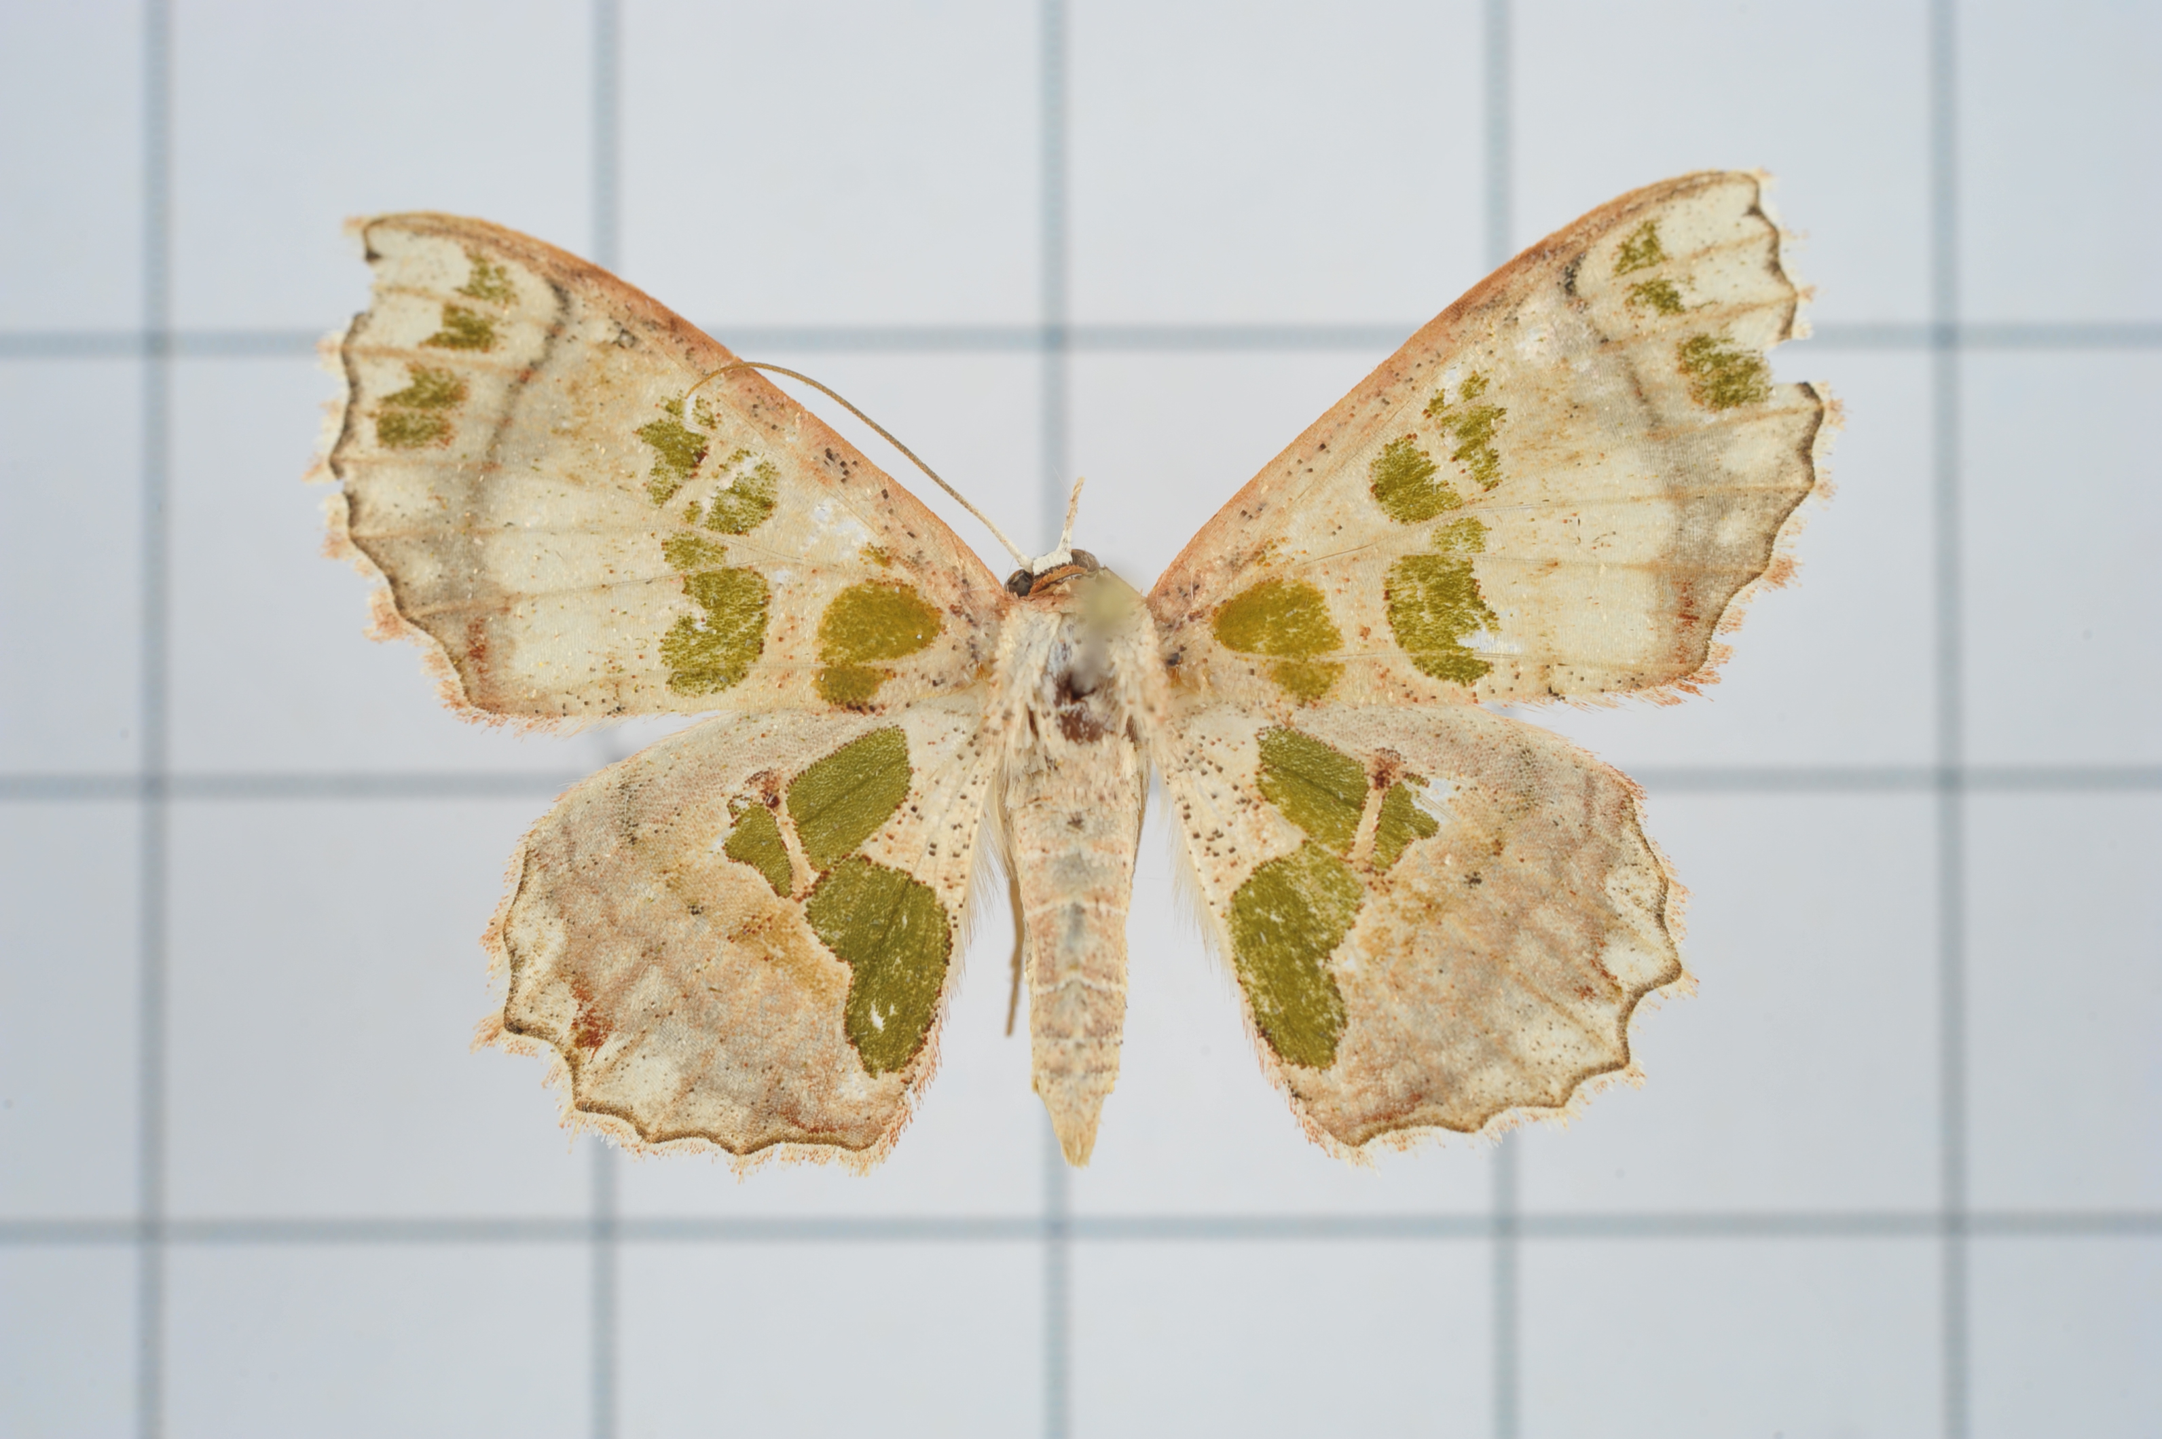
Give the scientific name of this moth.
Antitrygodes divisaria perturbata
